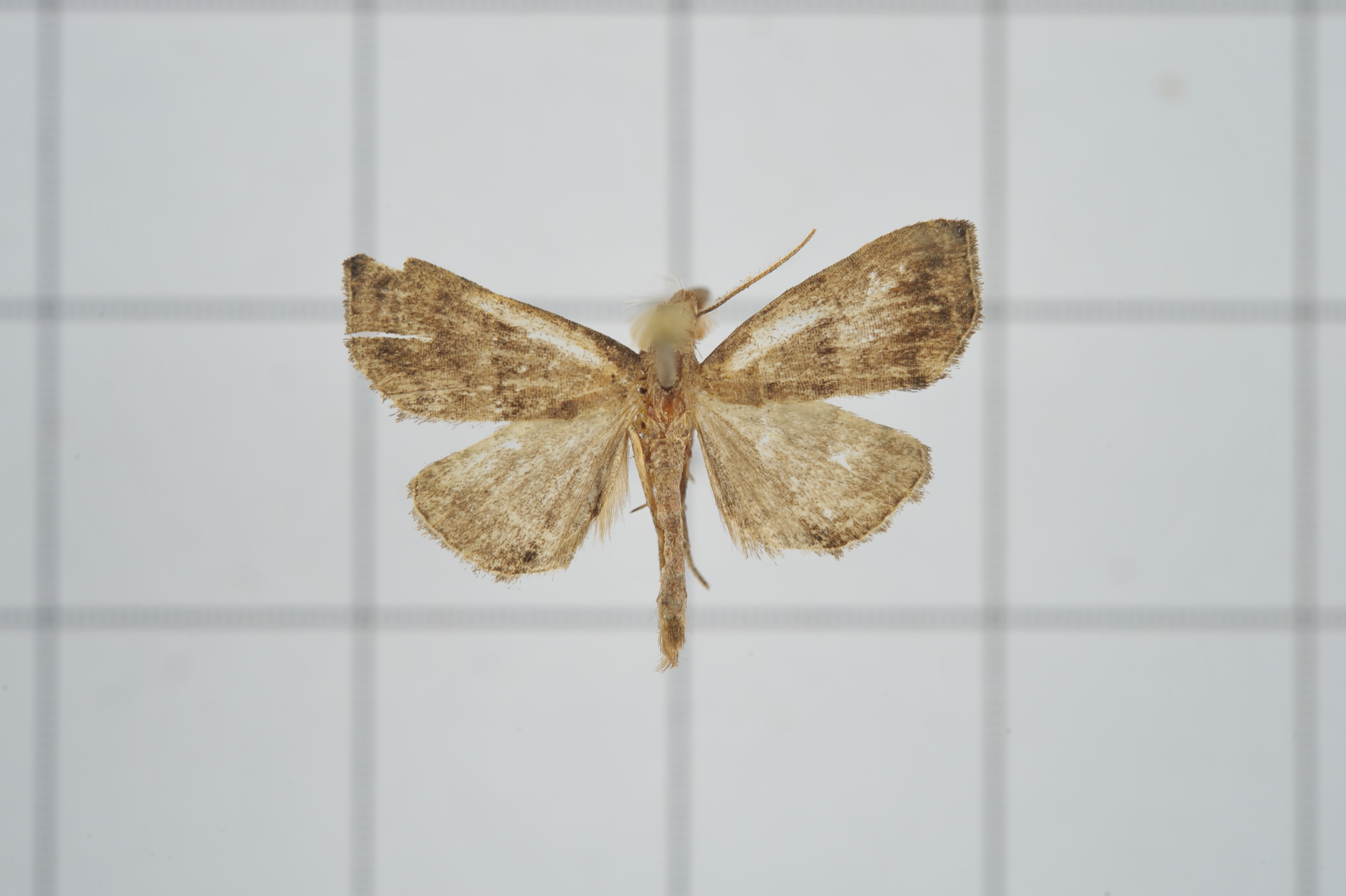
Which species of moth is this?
Hipoepa fractalis
